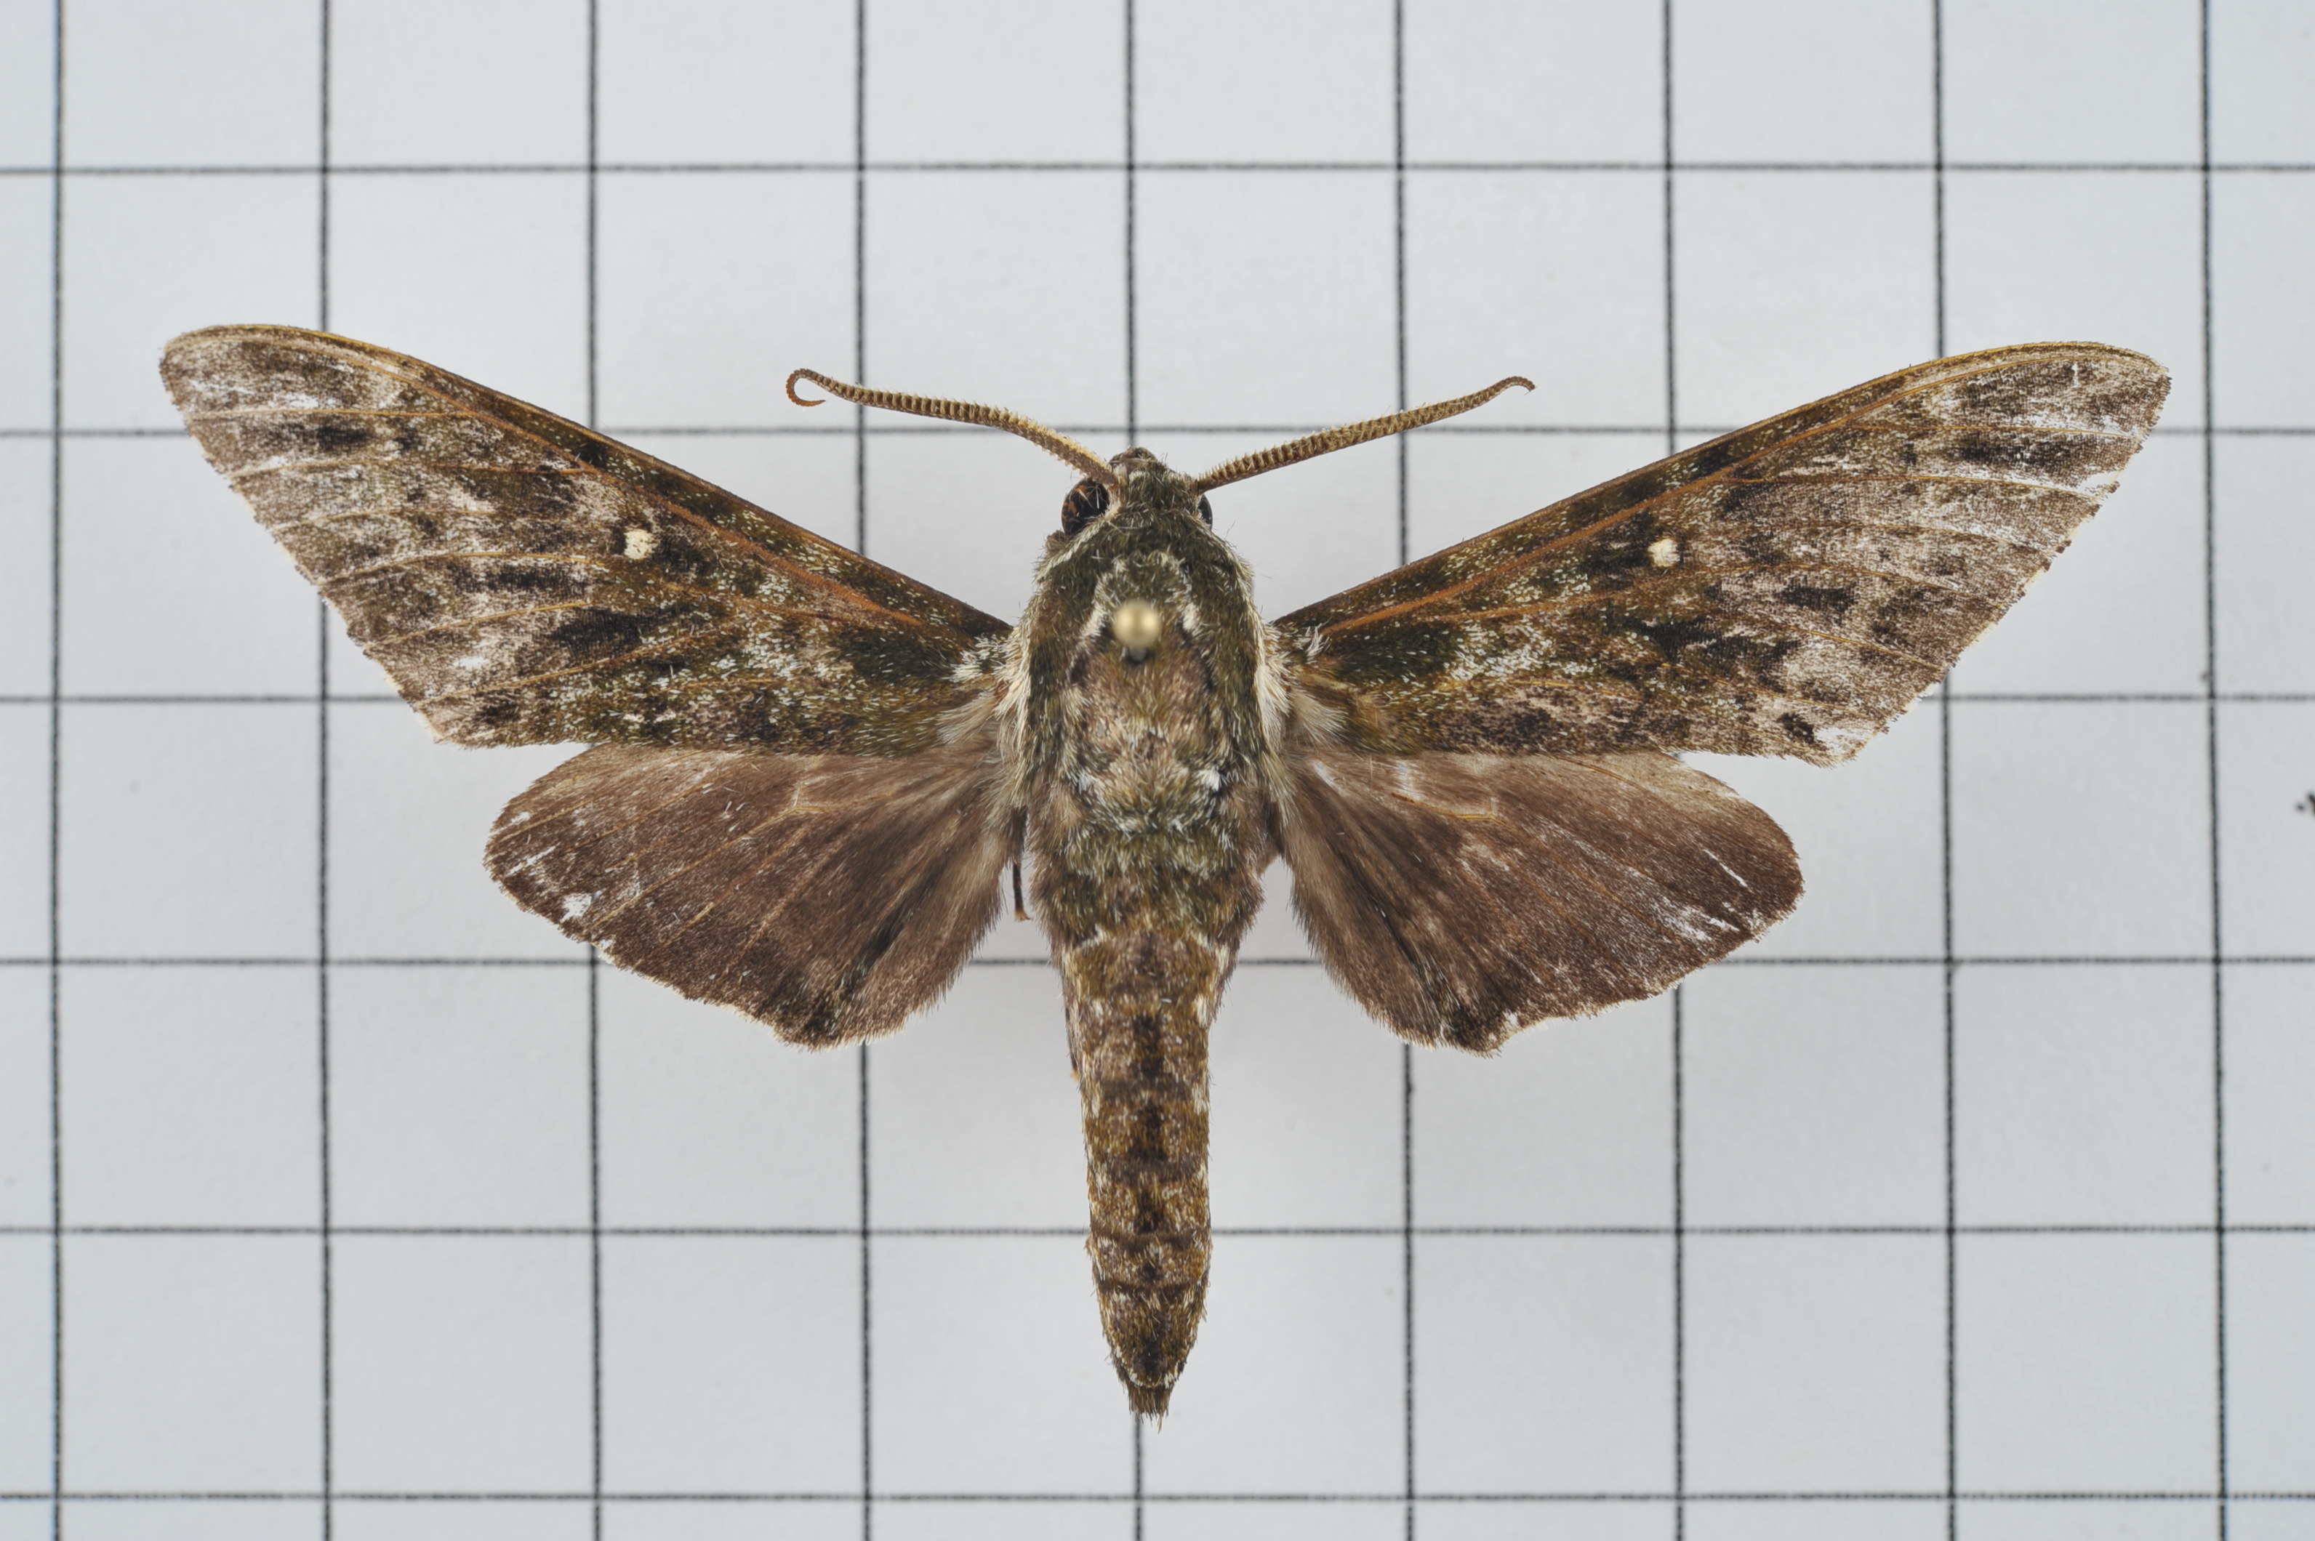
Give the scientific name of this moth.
Dolbina formosana
